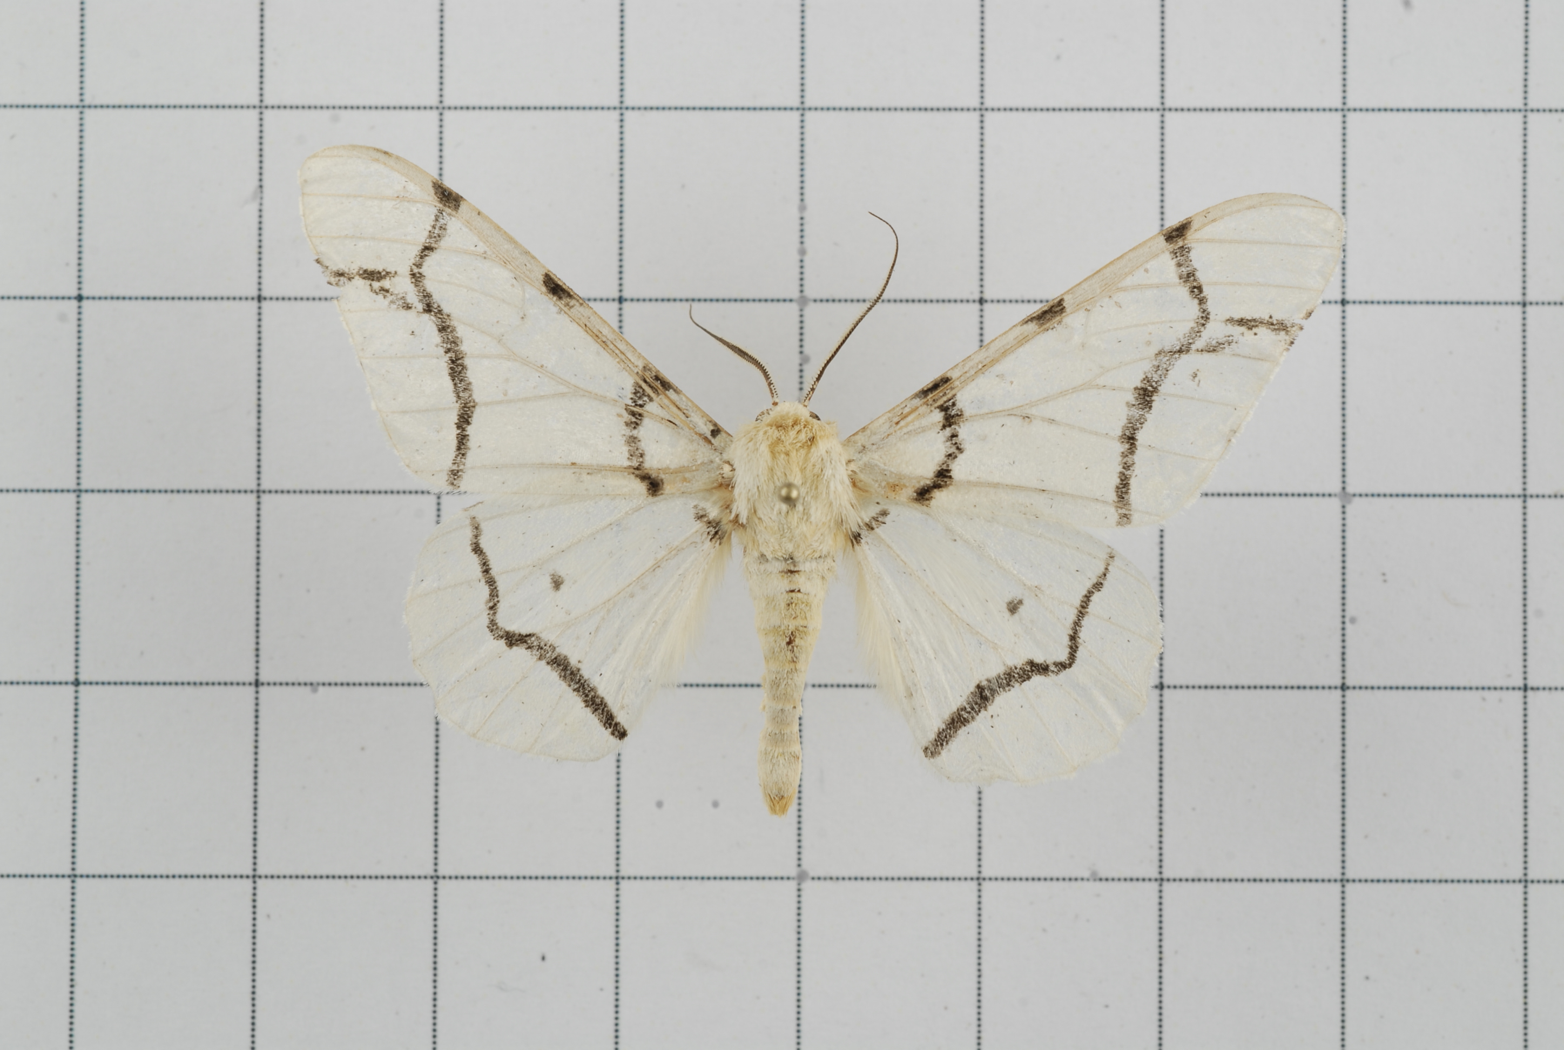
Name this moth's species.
Biston perclara
